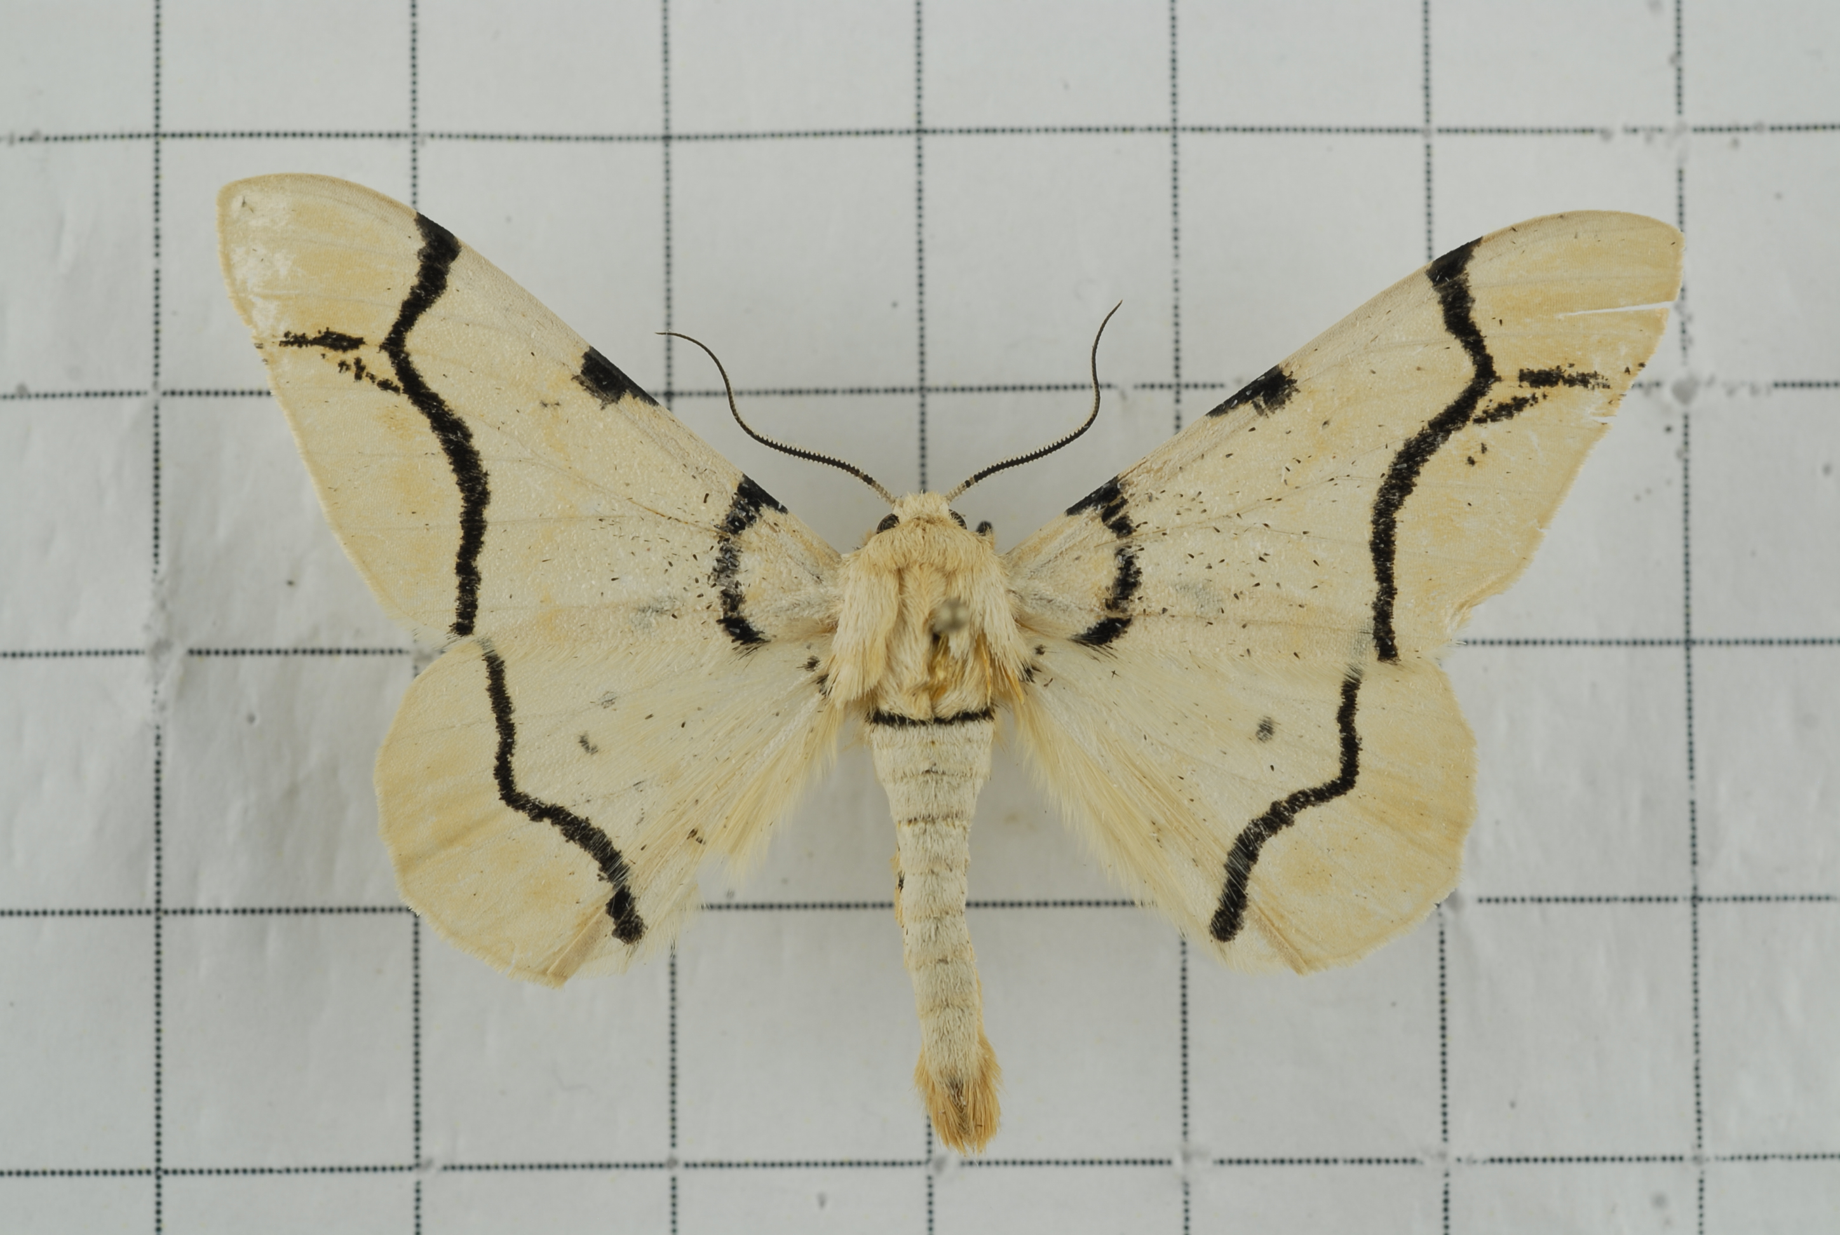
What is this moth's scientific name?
Biston perclara
